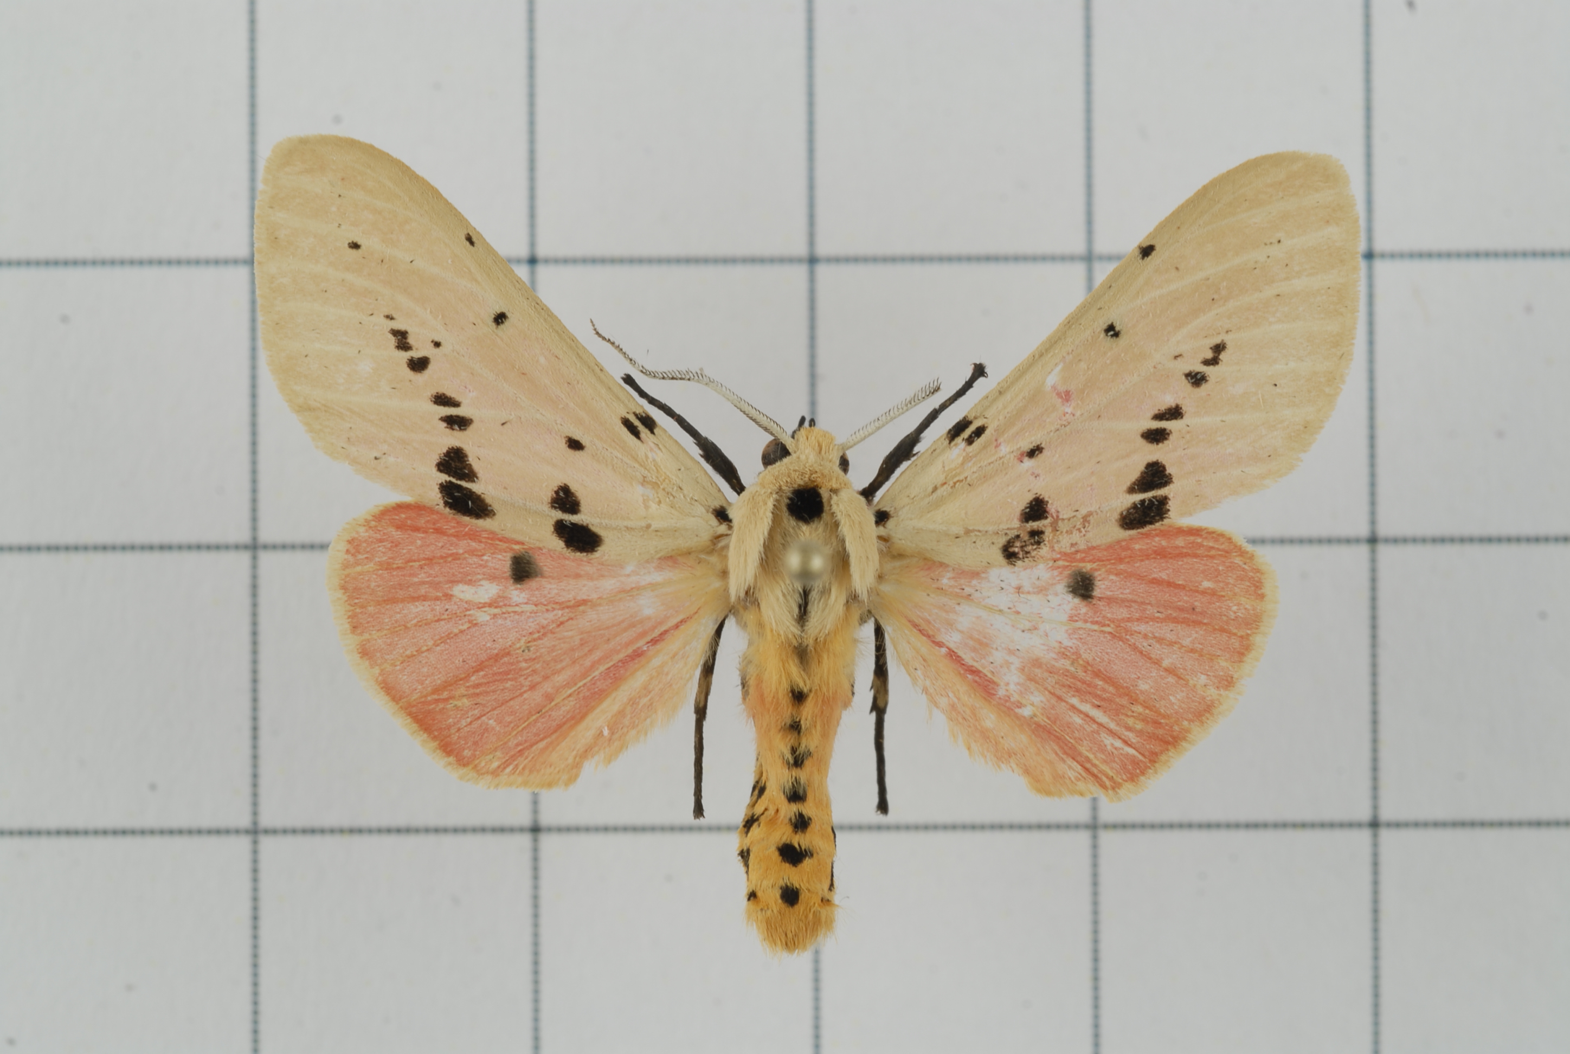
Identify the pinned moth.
Spilarctia postrubida
